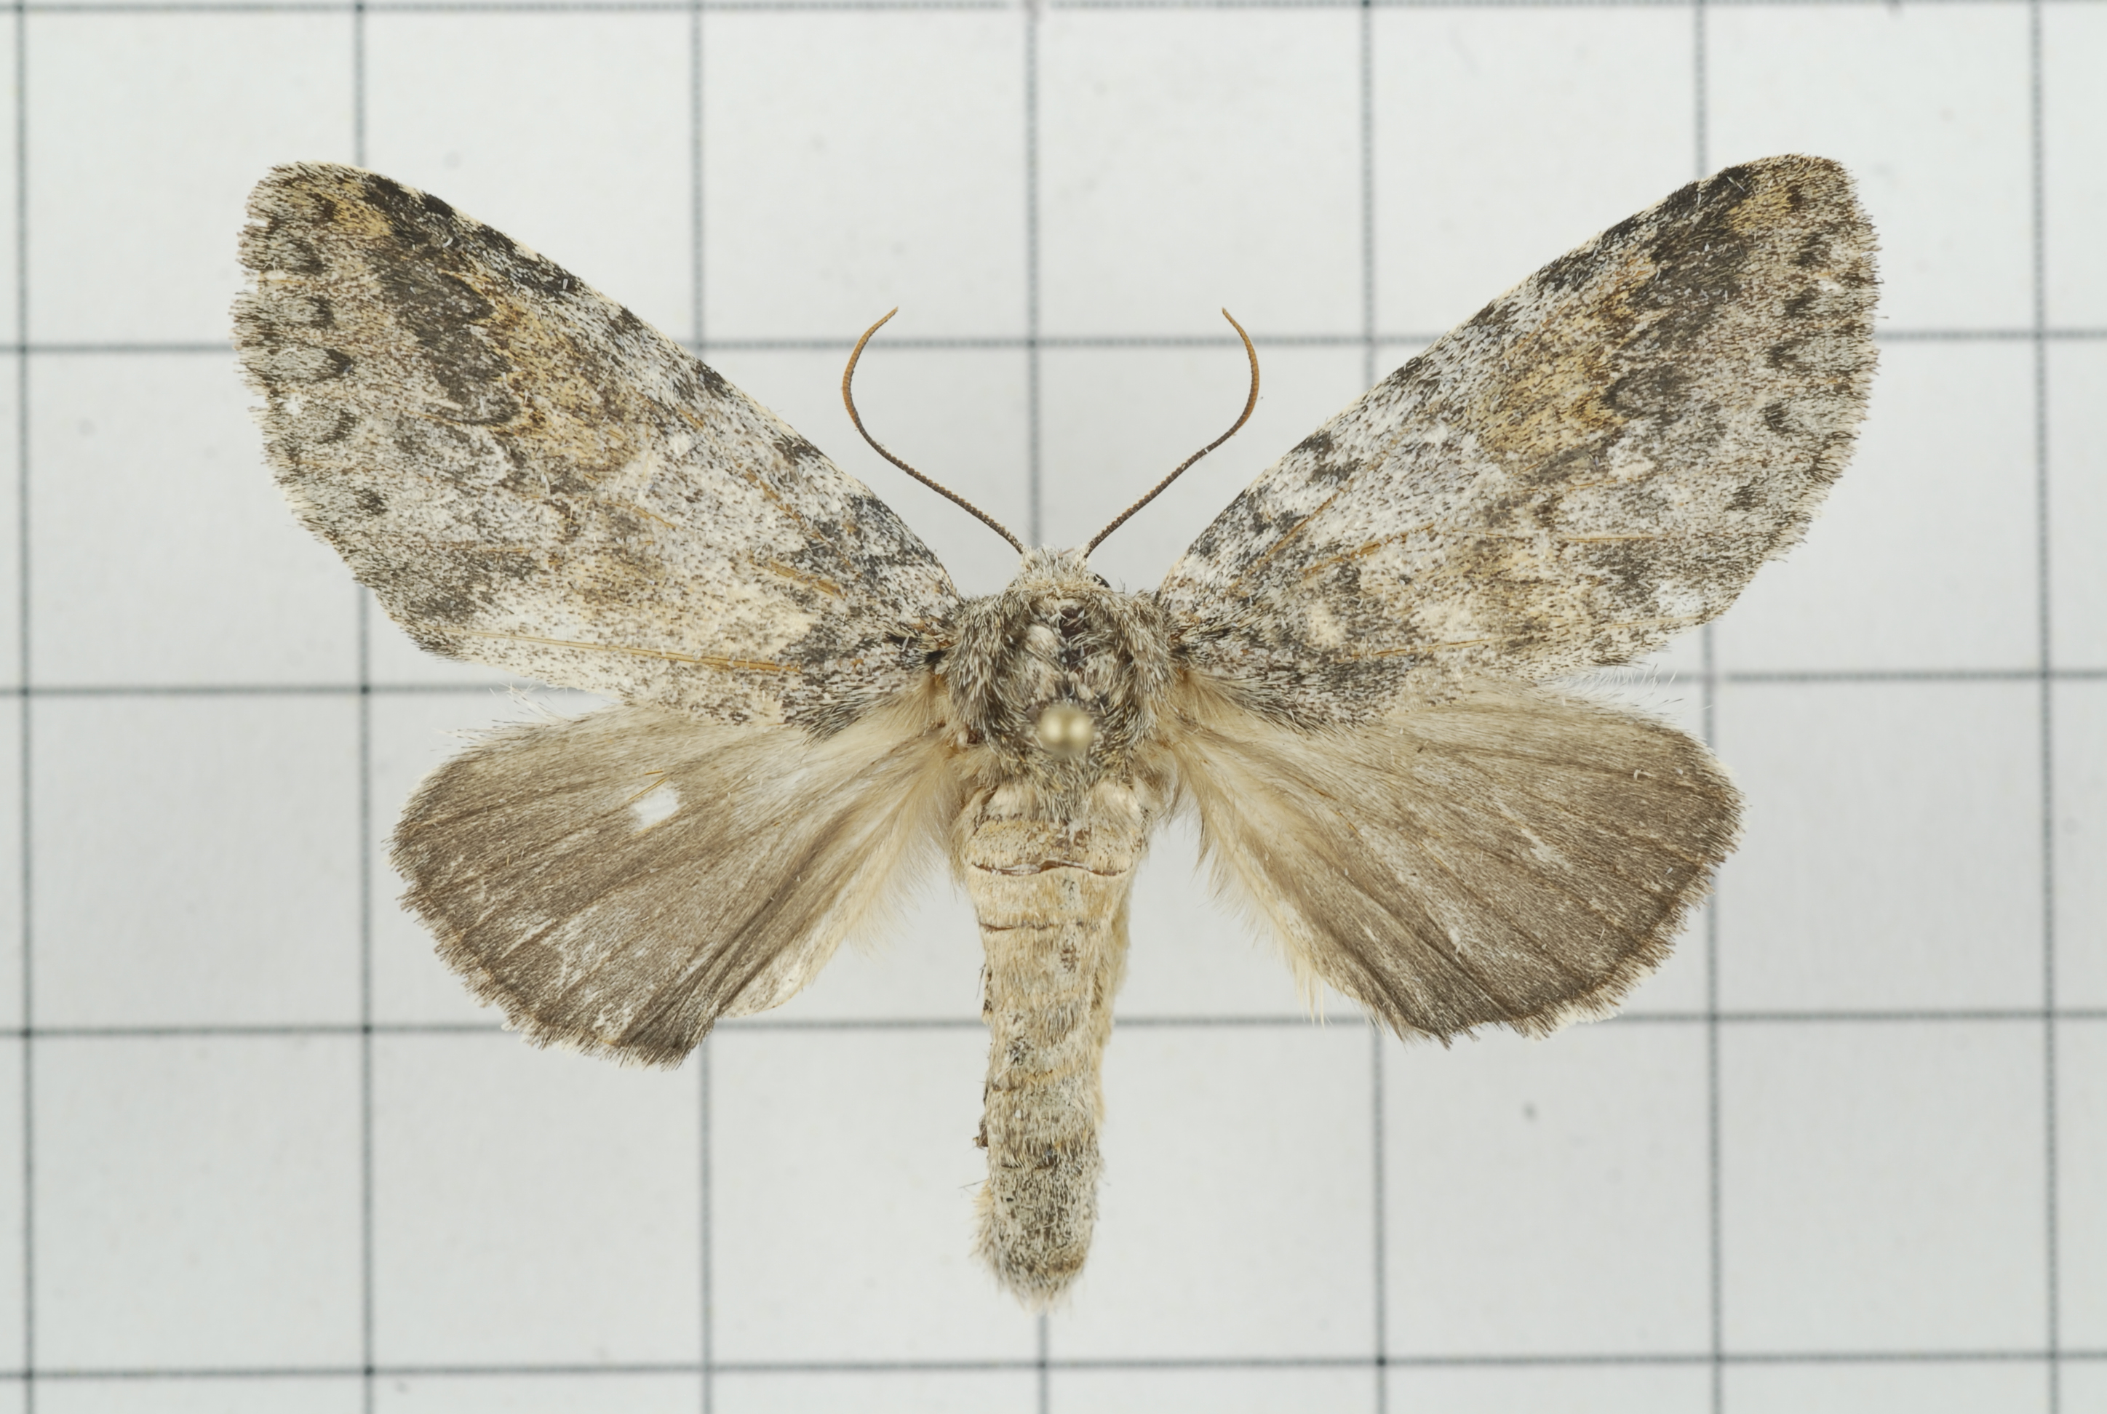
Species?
Disparia wilemani
